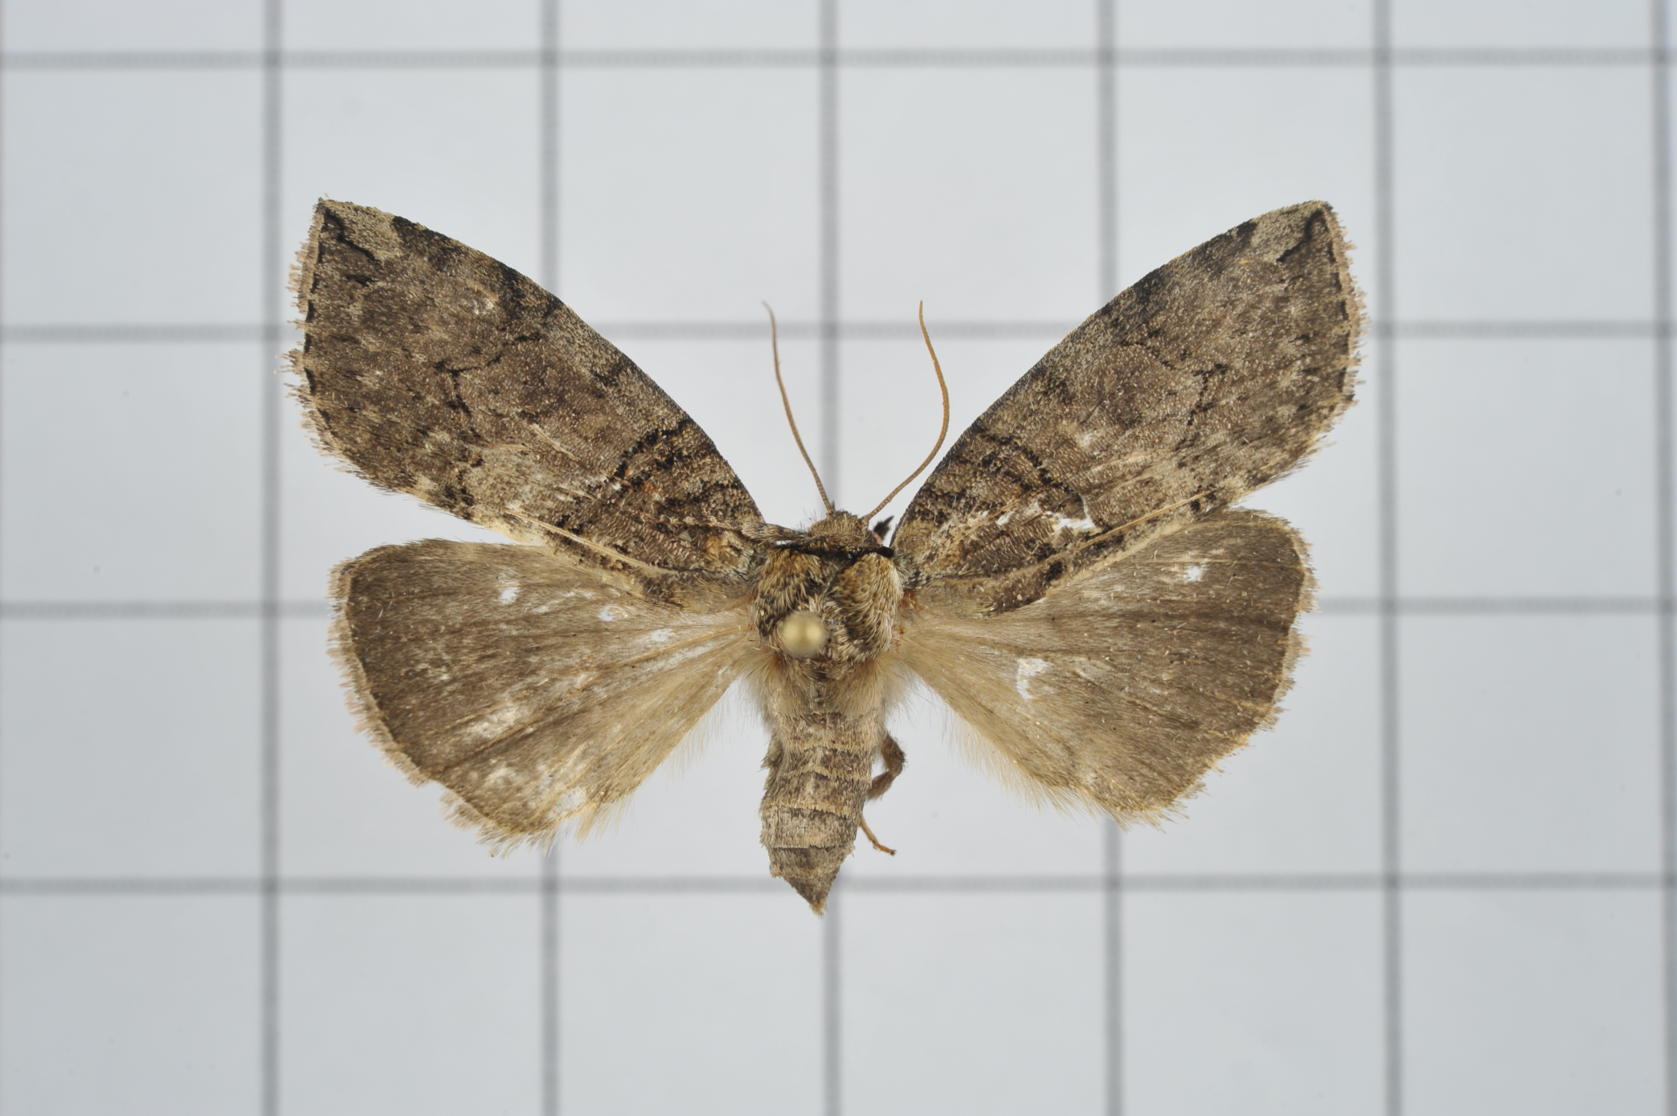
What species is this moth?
Horipsestis aenea aenea
